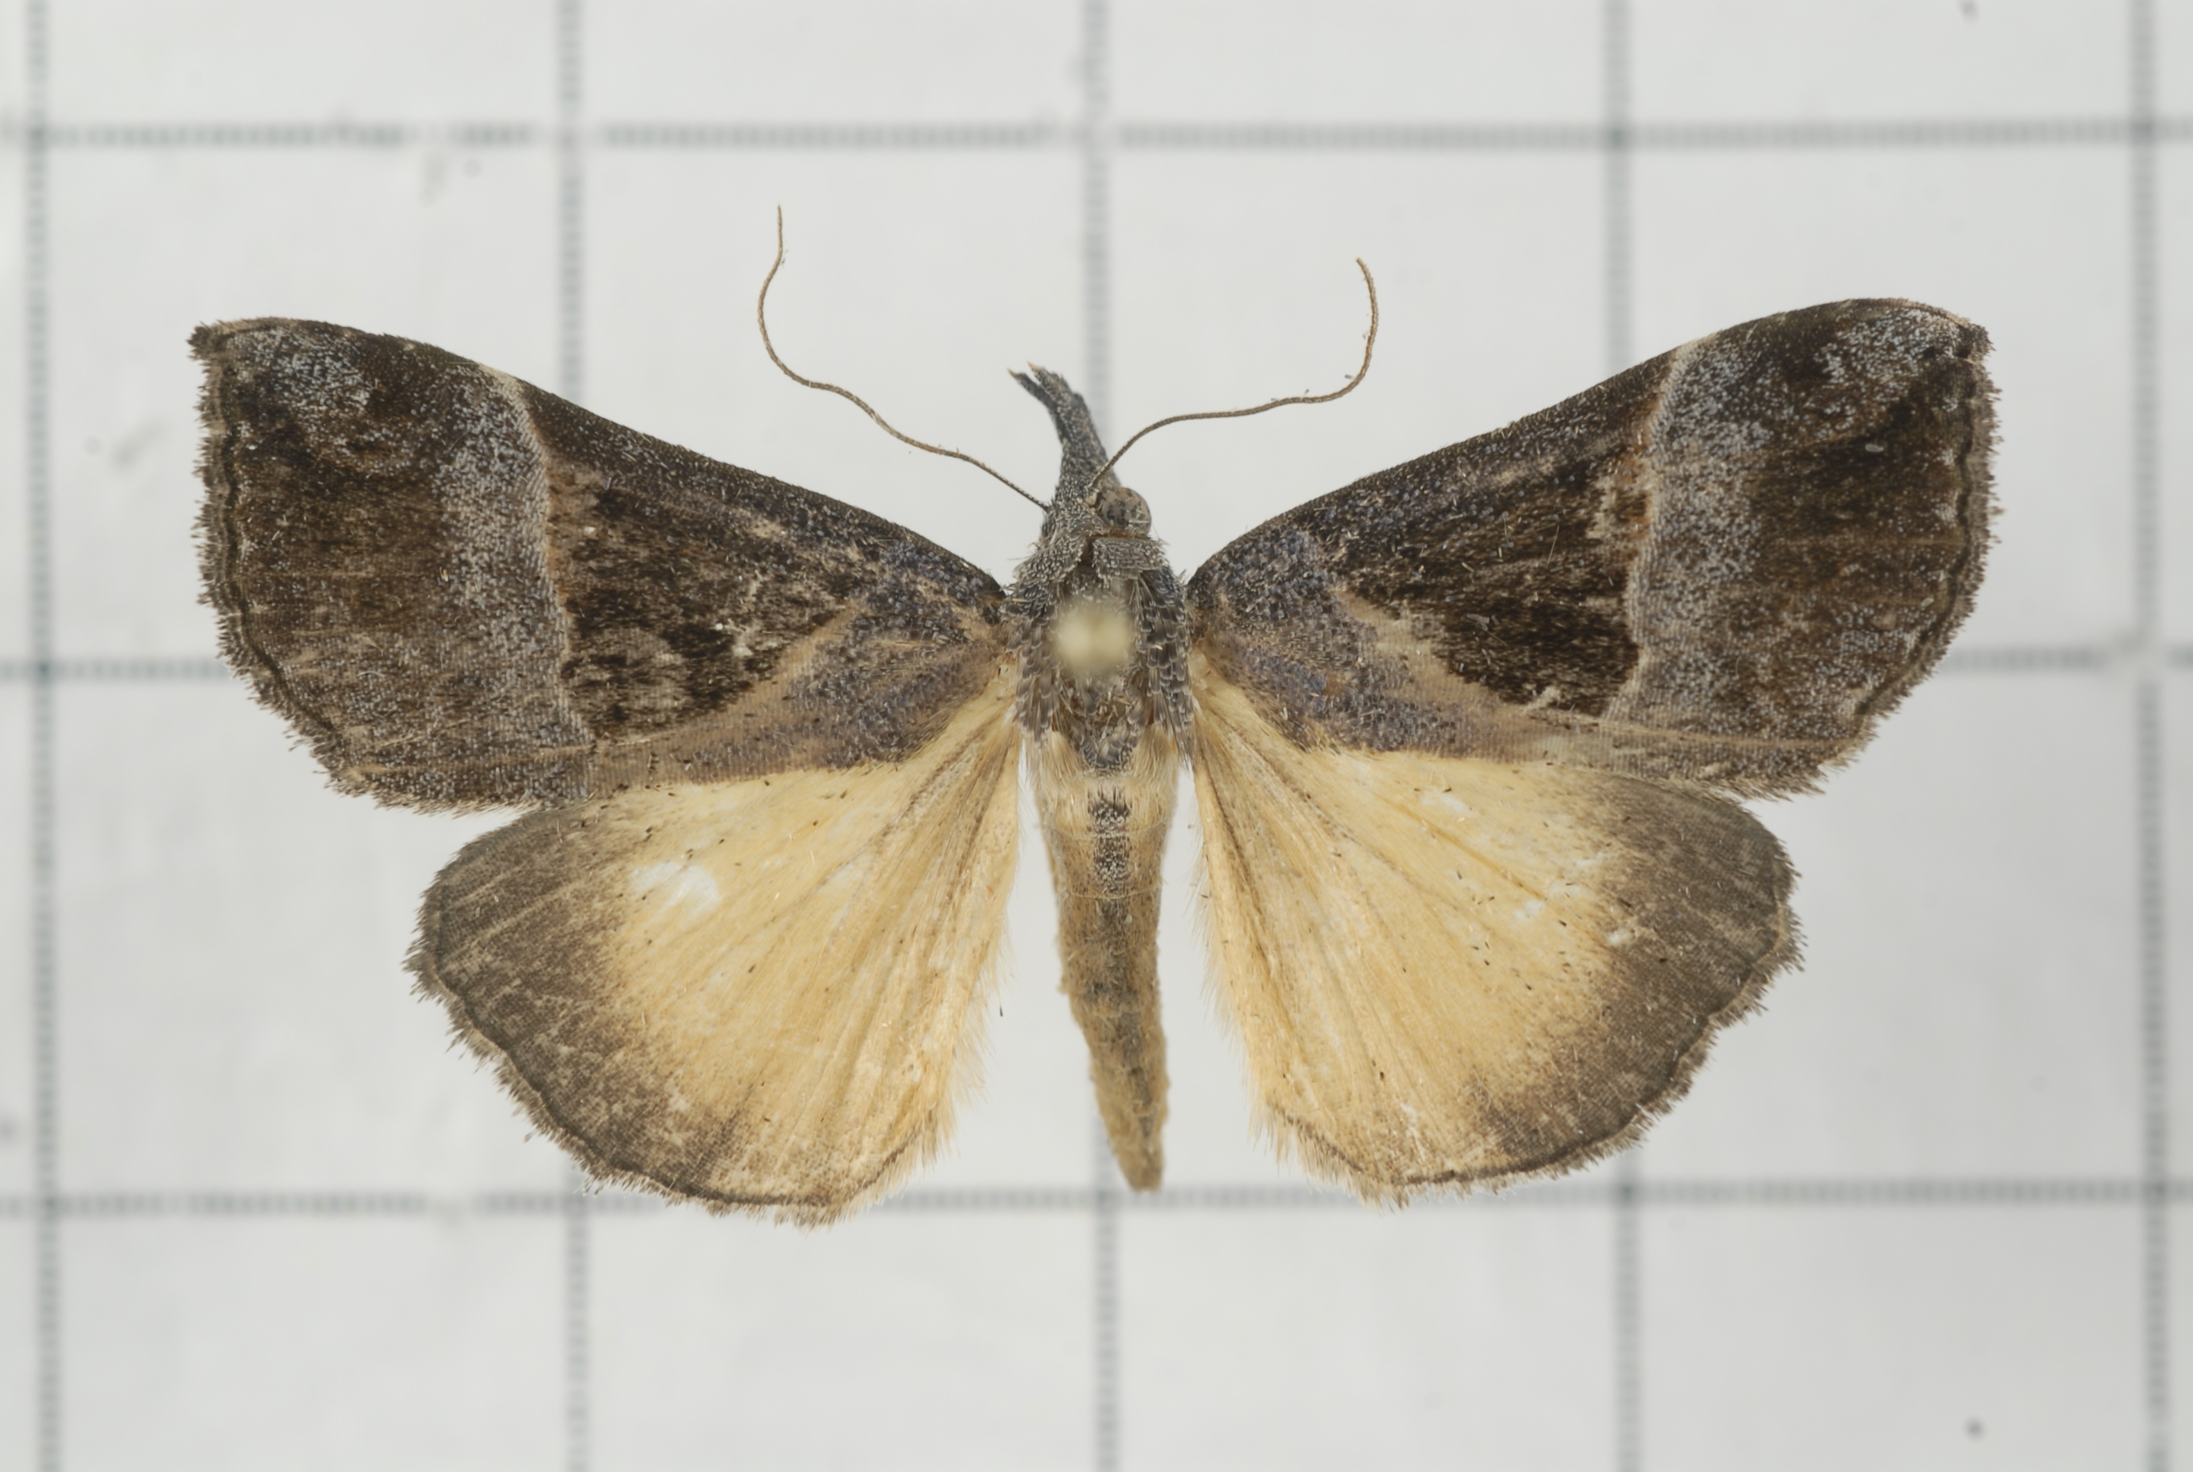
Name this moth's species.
Dichromia amica
